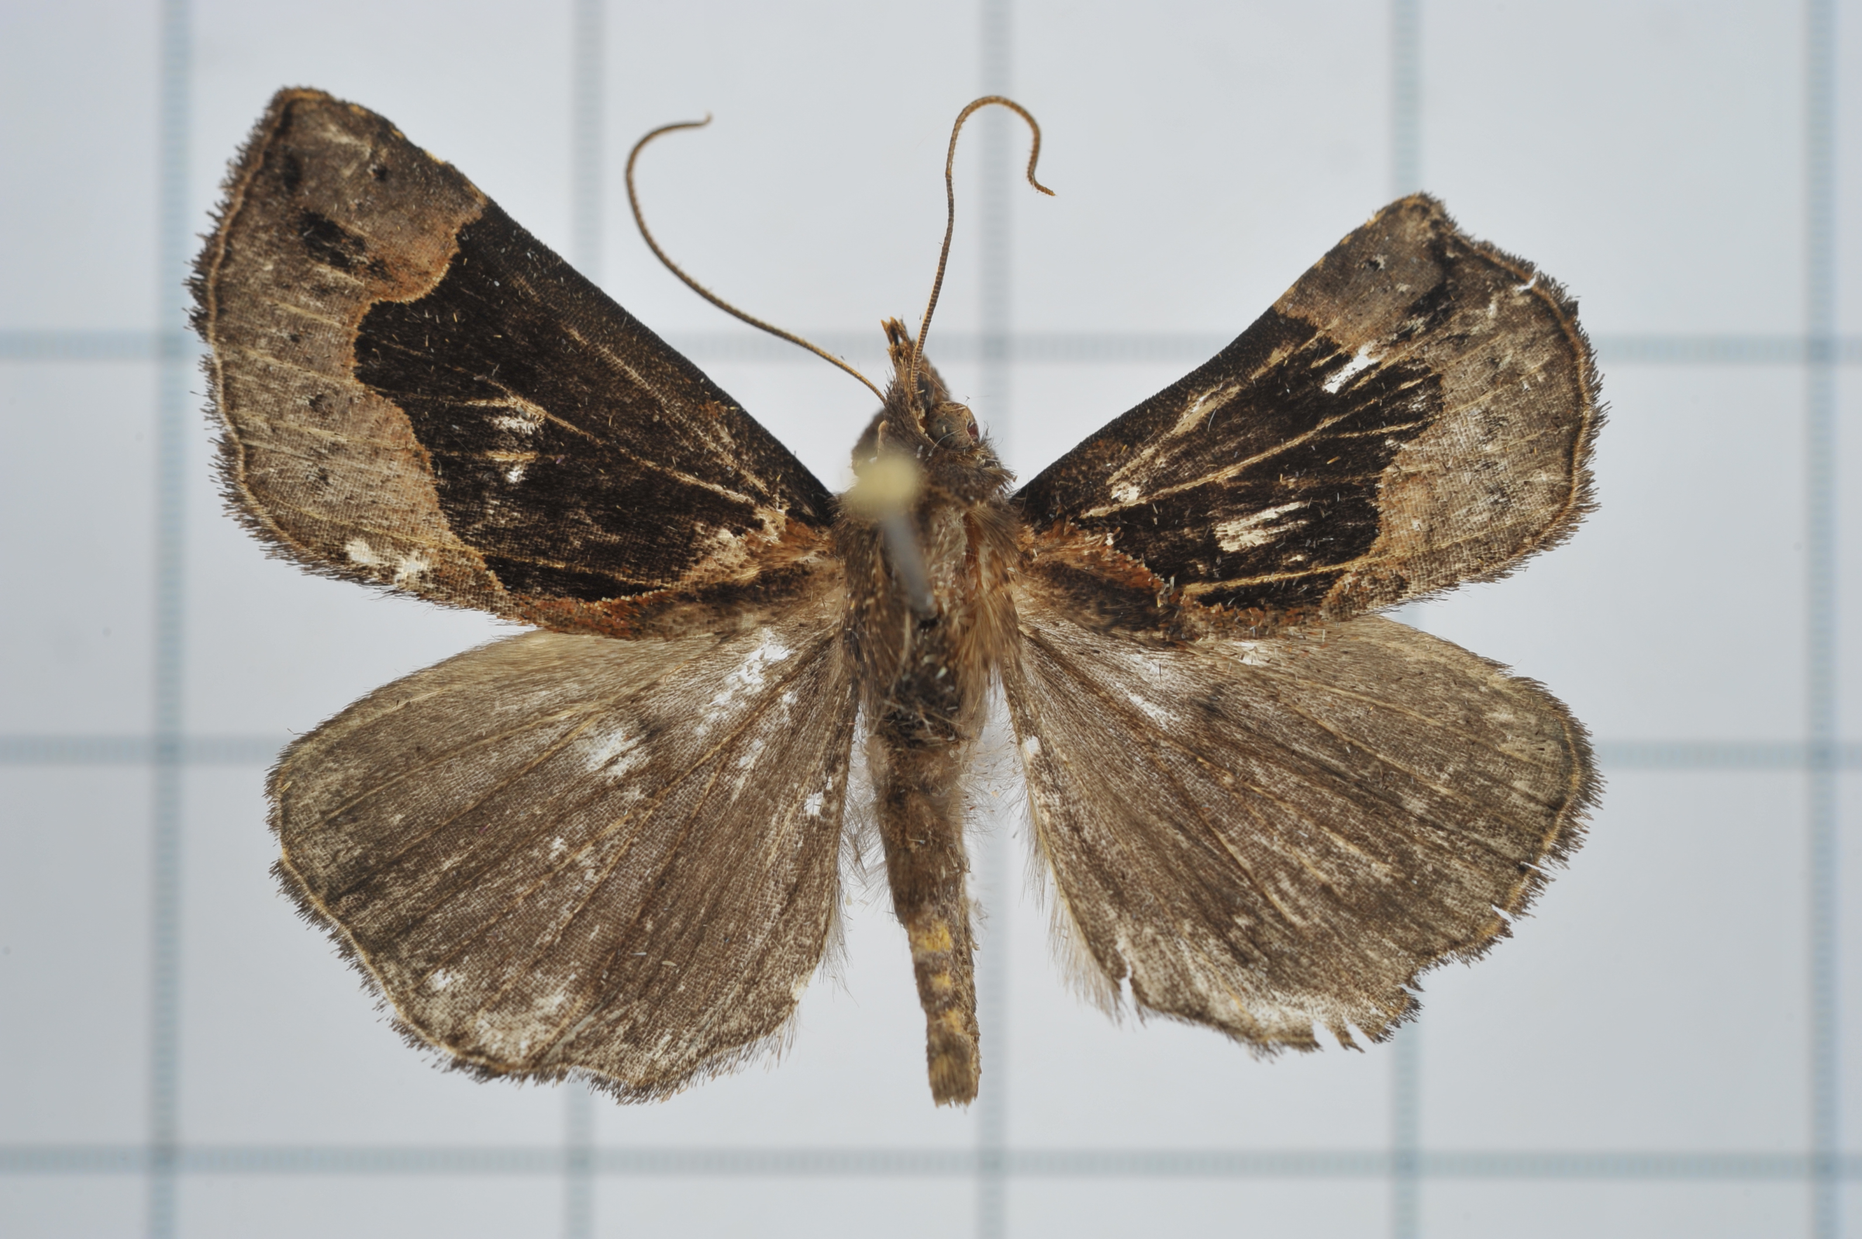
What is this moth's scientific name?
Hypena vestita
